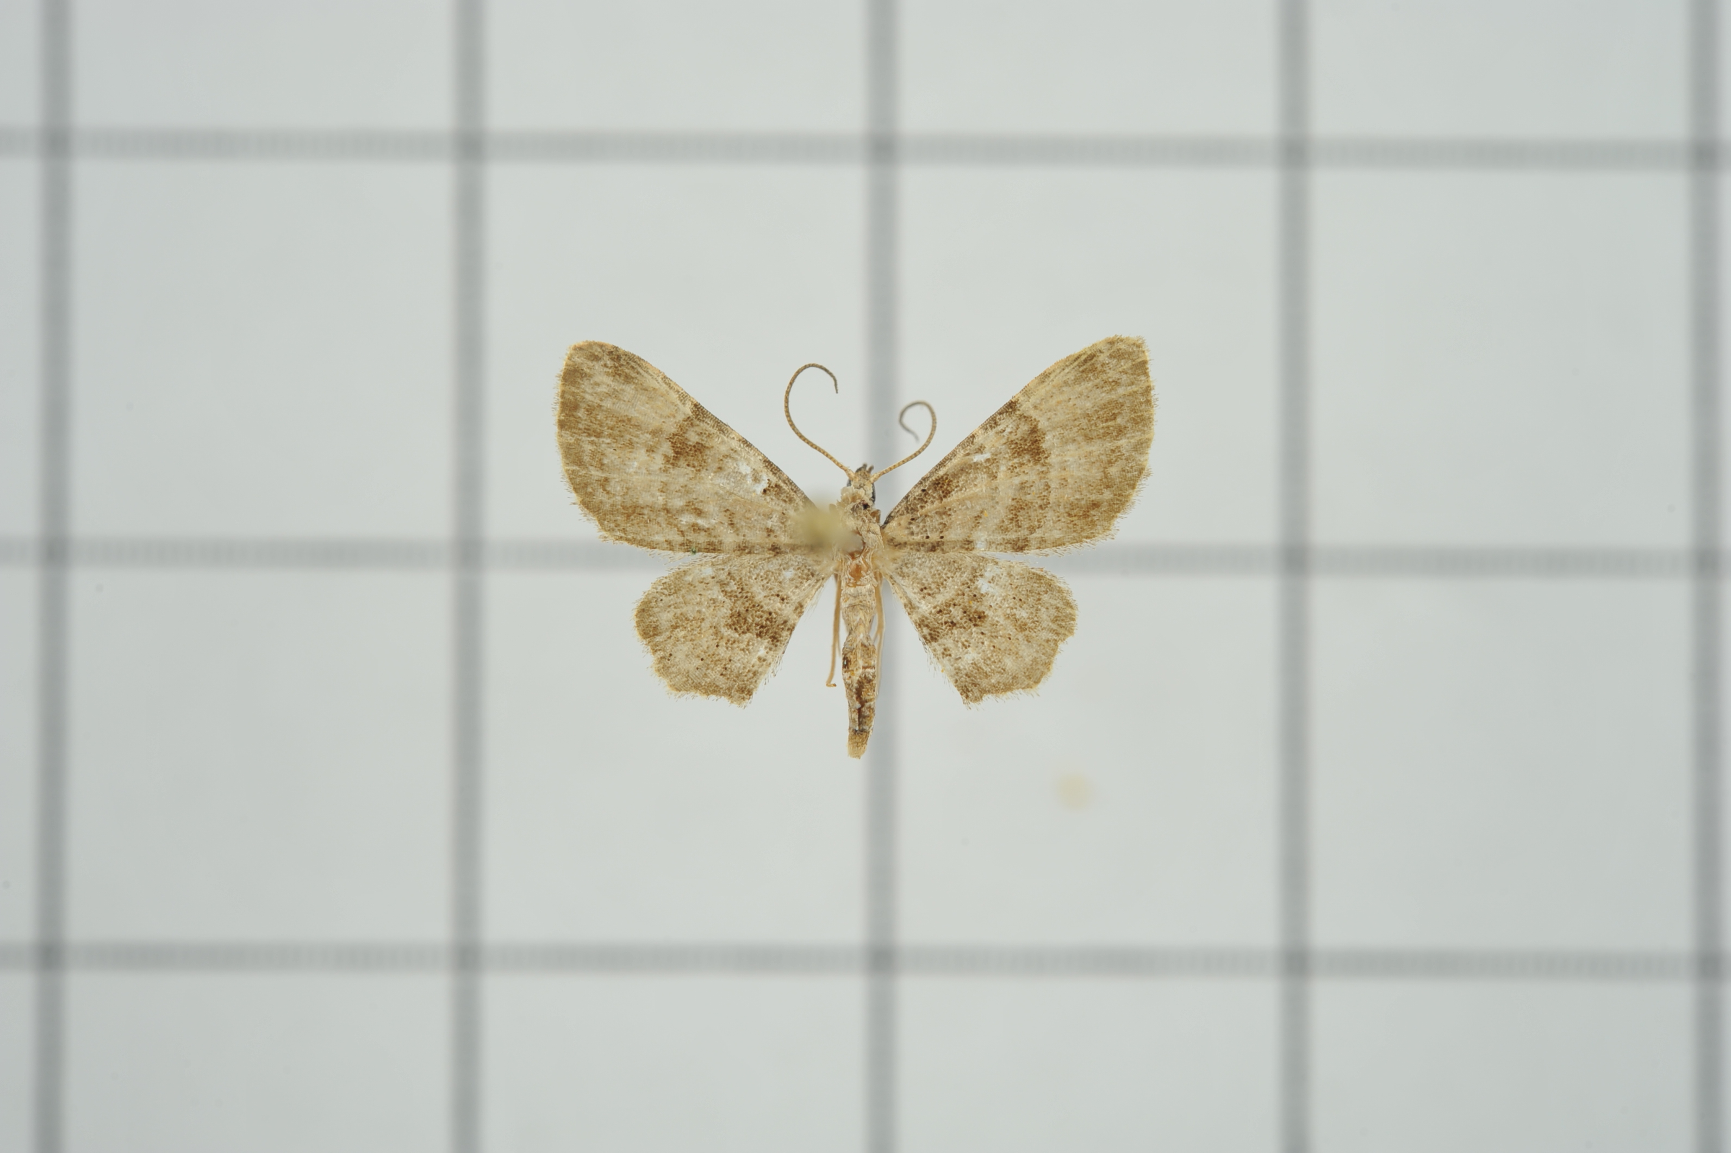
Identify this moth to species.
Bosara kadooriensis
